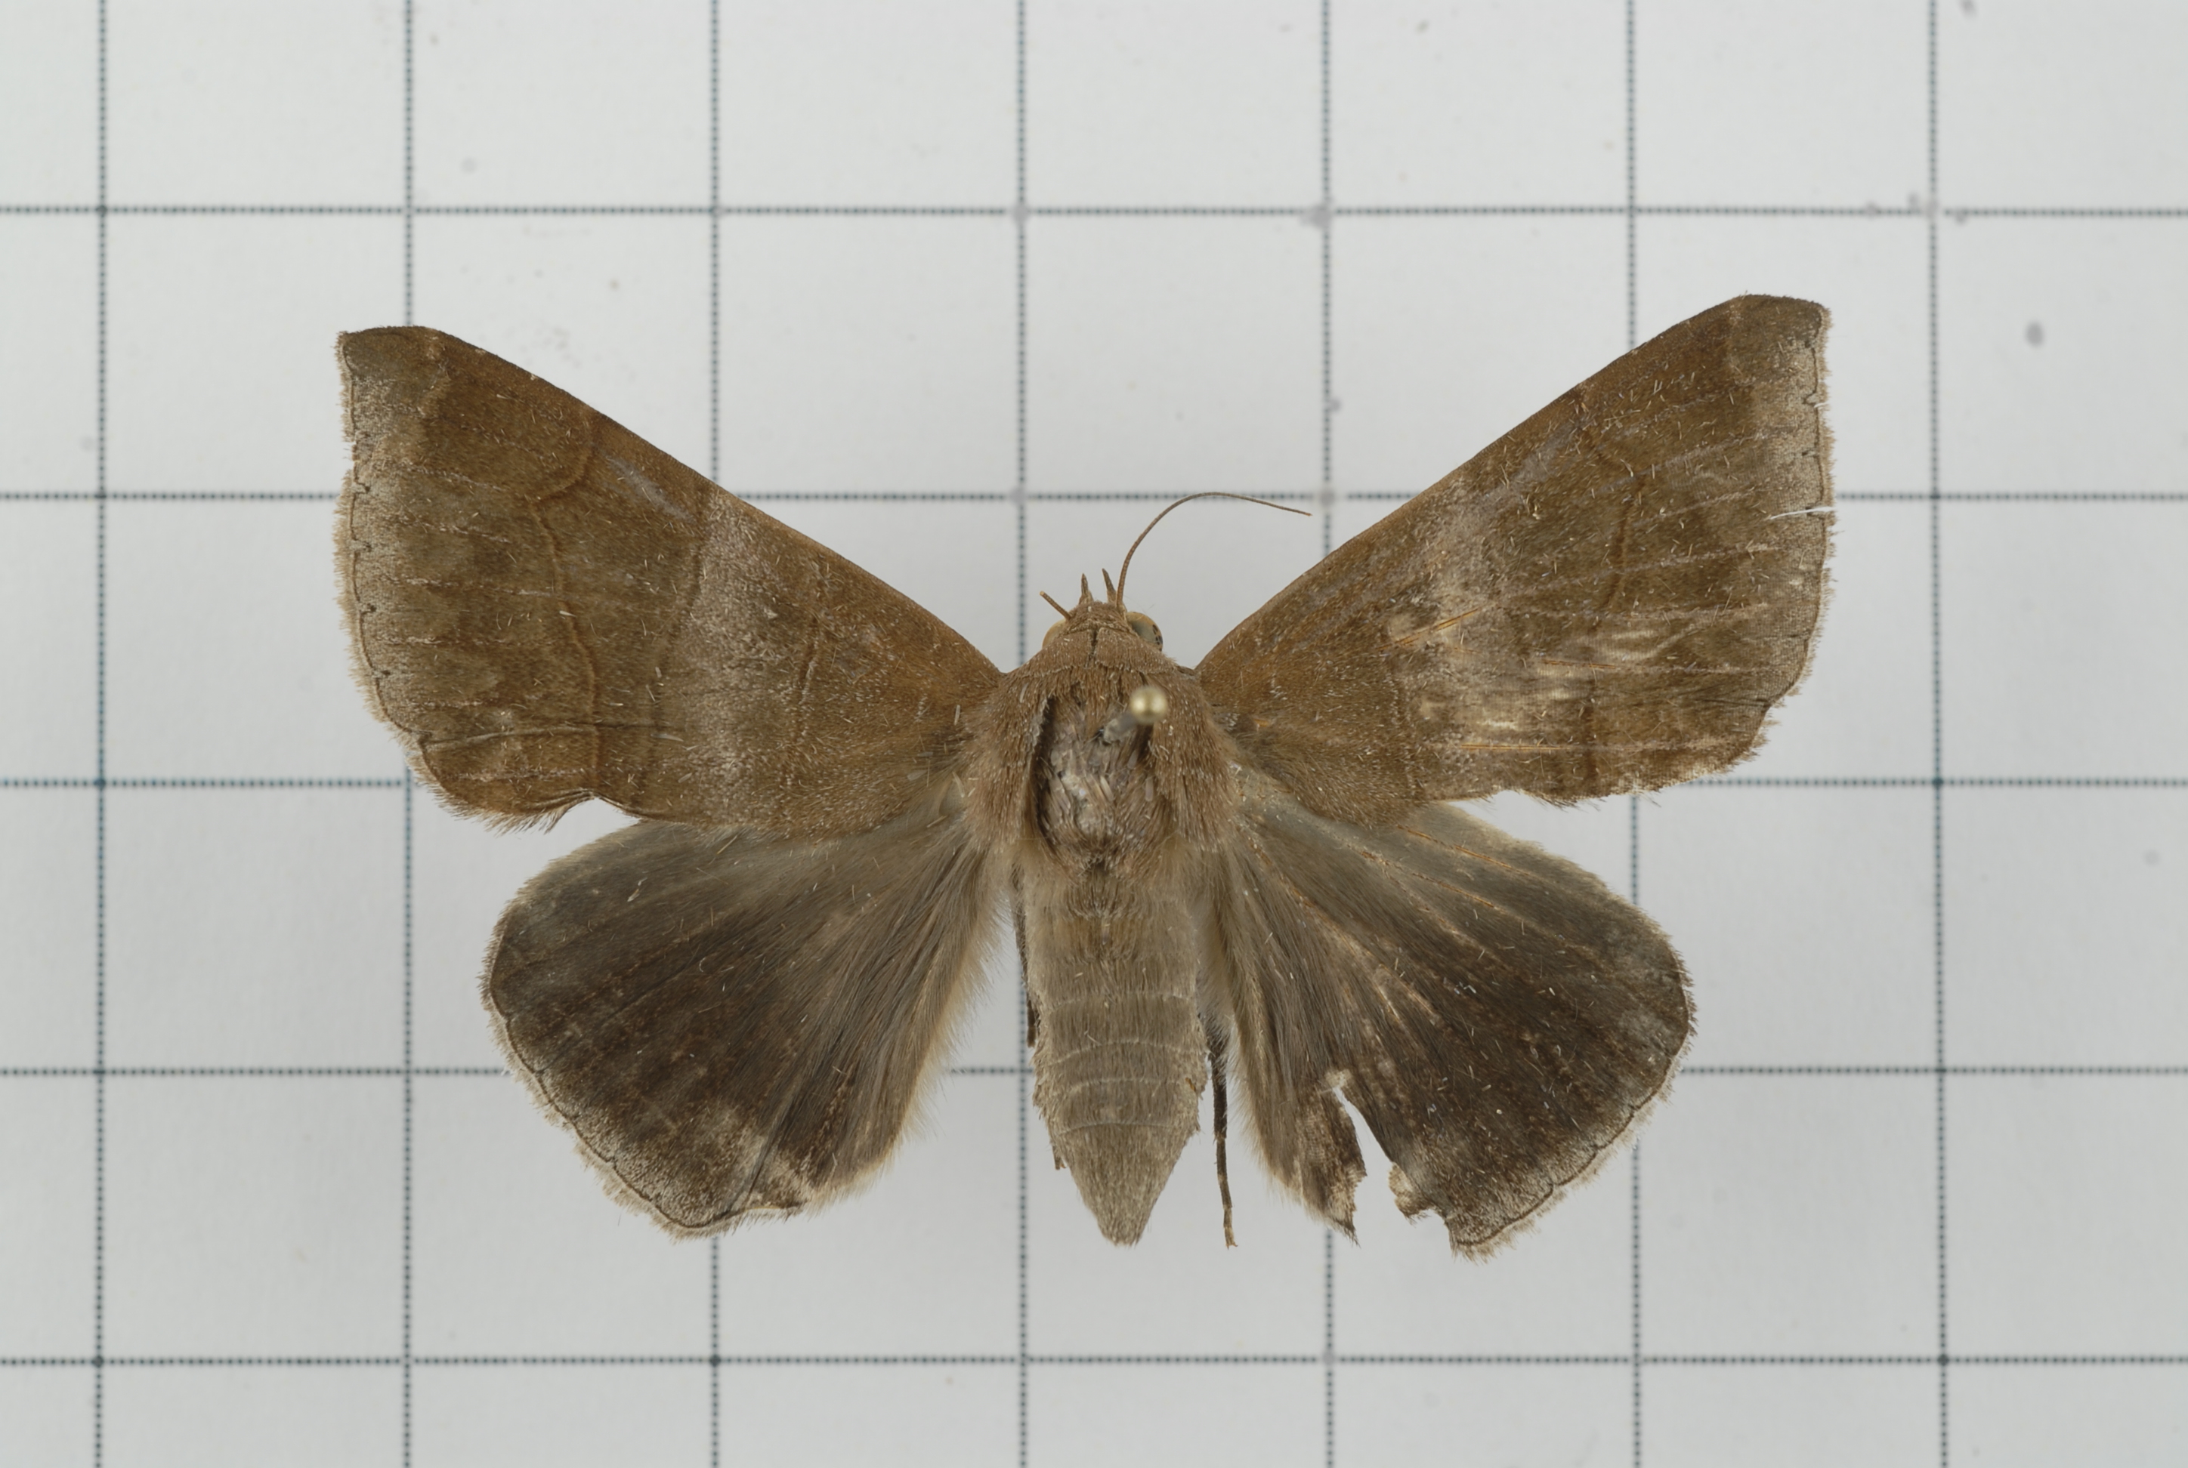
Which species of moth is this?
Bastilla absentimacula
